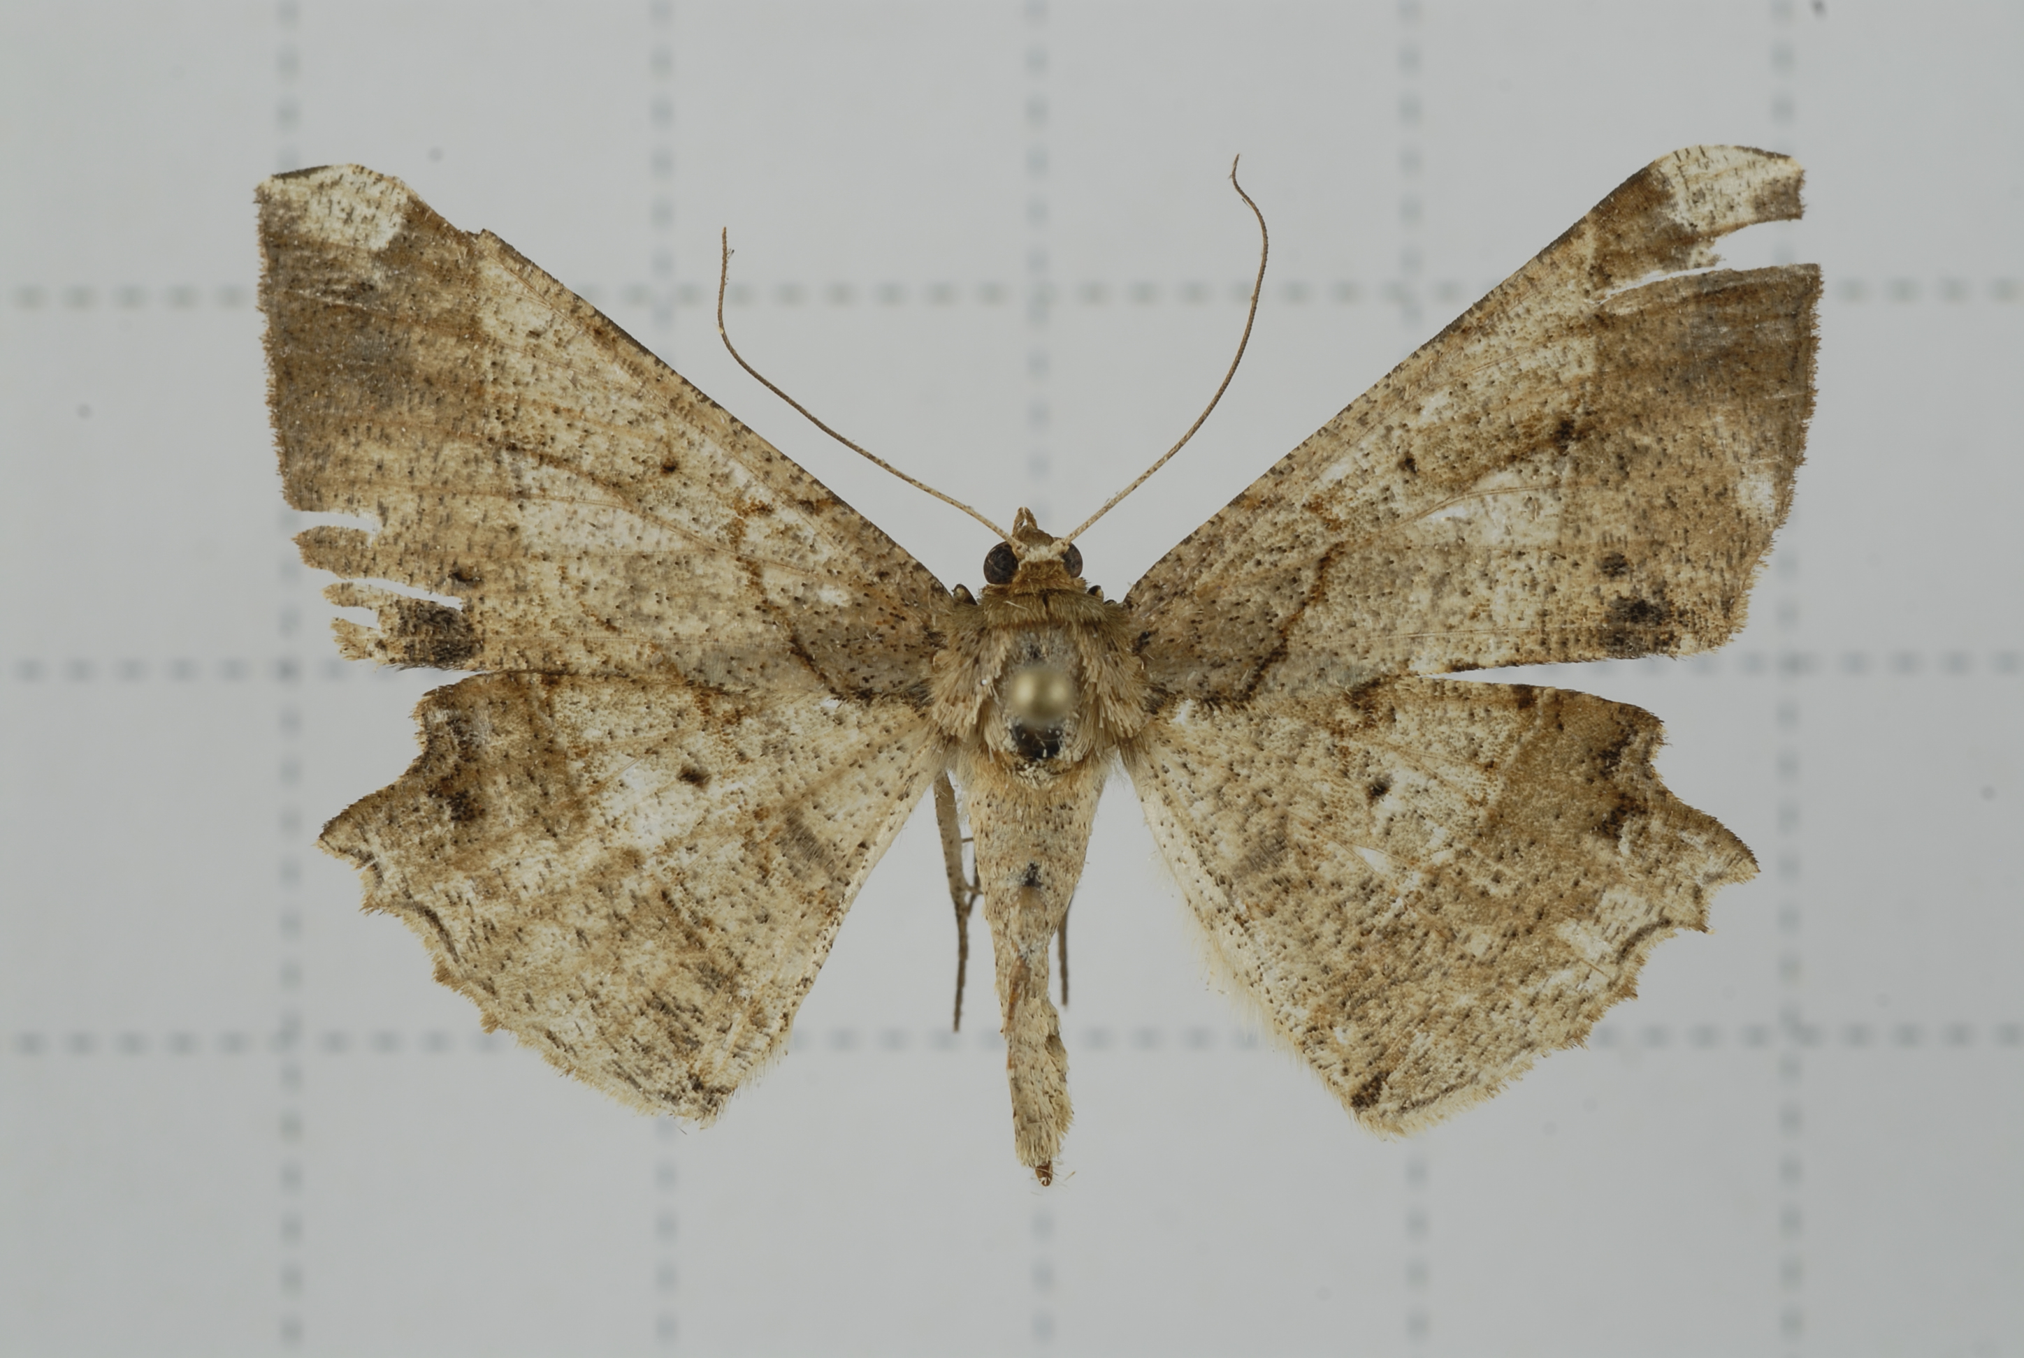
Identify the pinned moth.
Krananda latimarginaria
